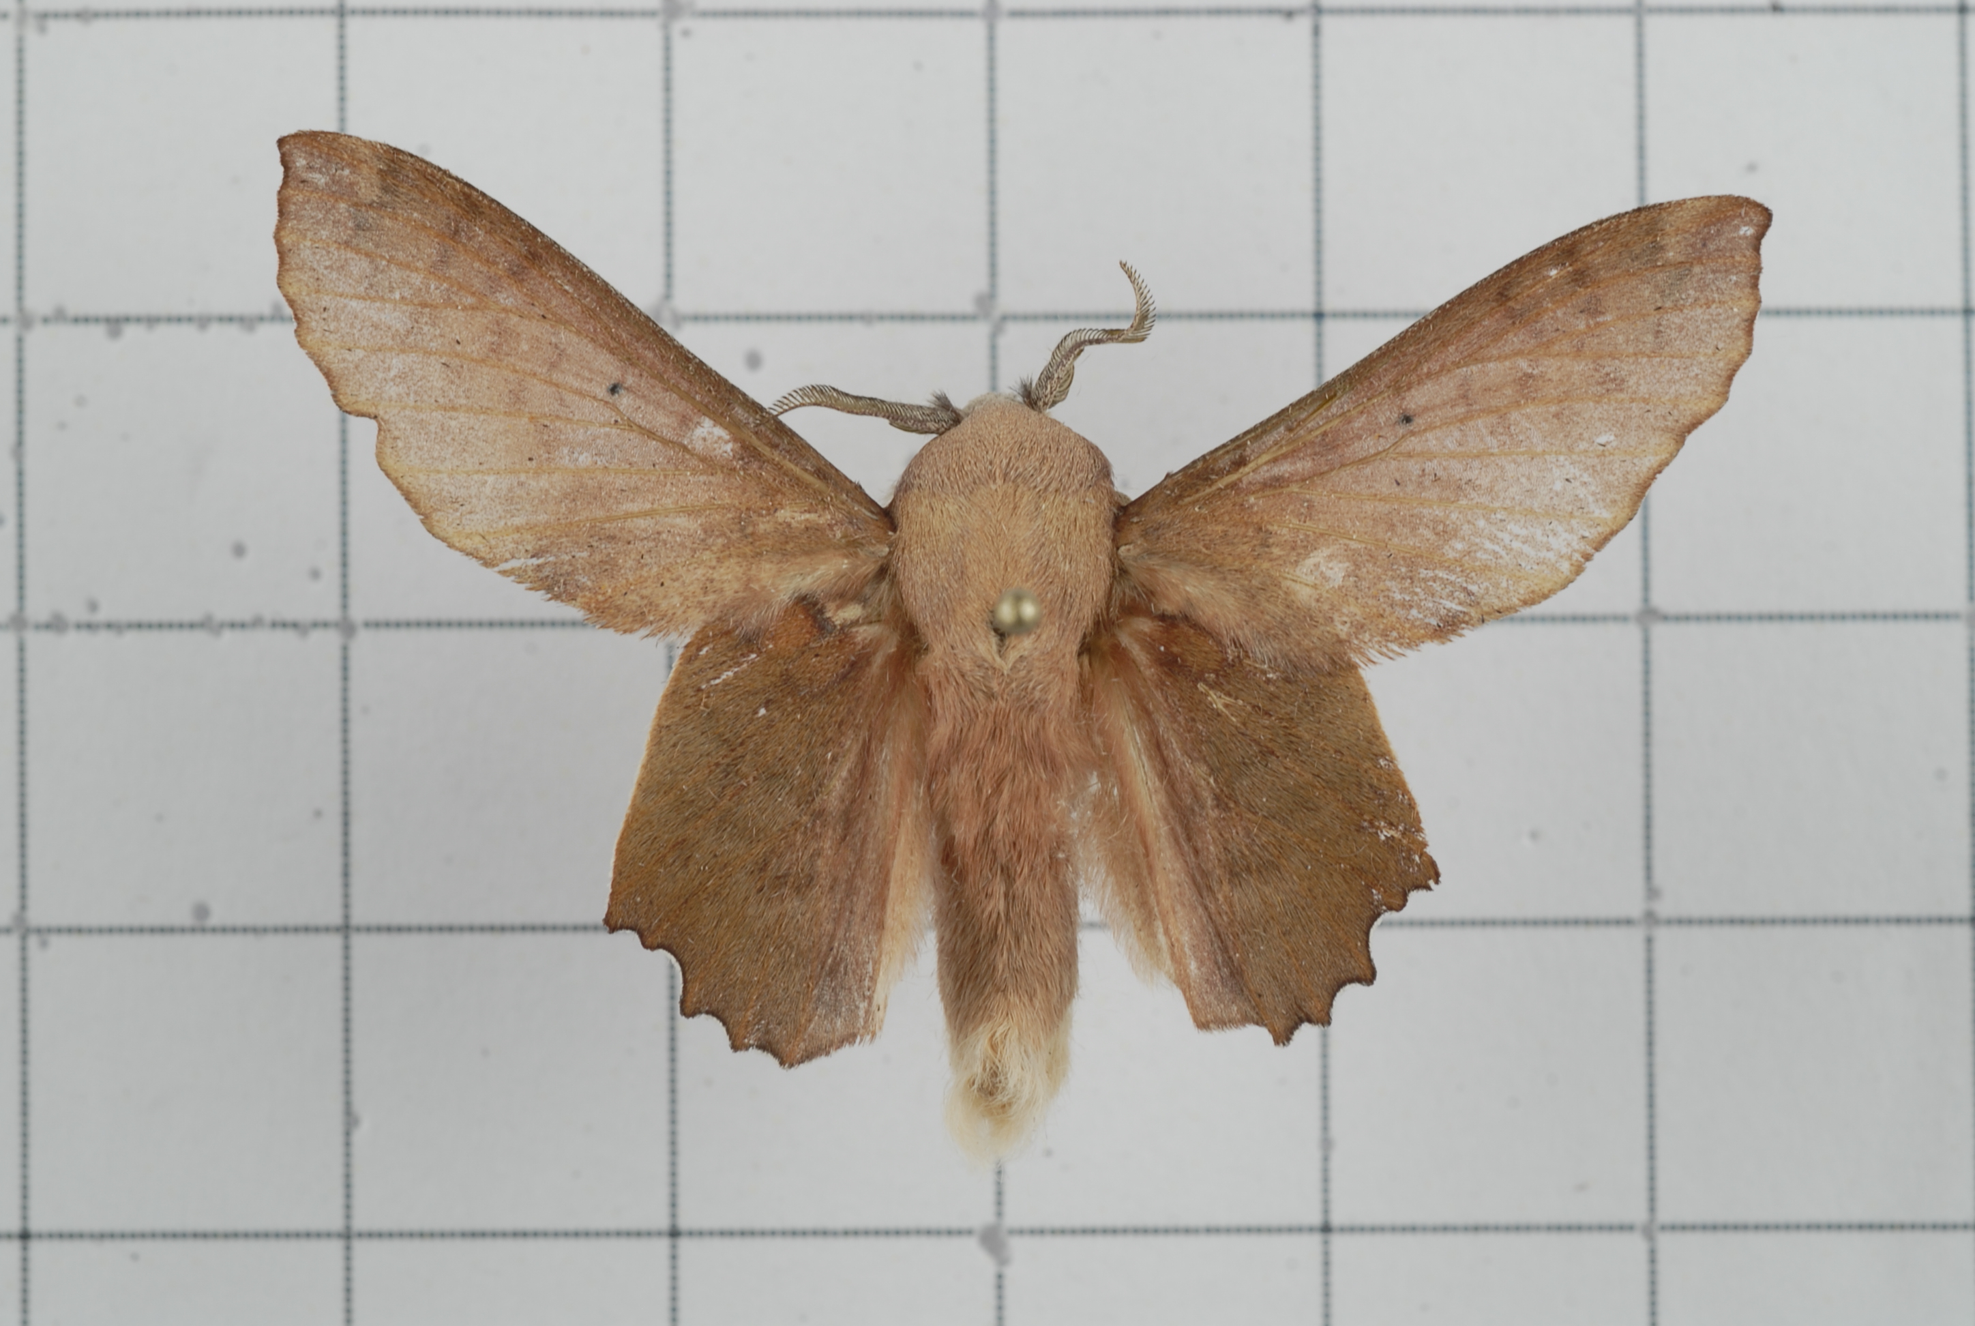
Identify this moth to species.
Paradoxopla sinuata taiwana
